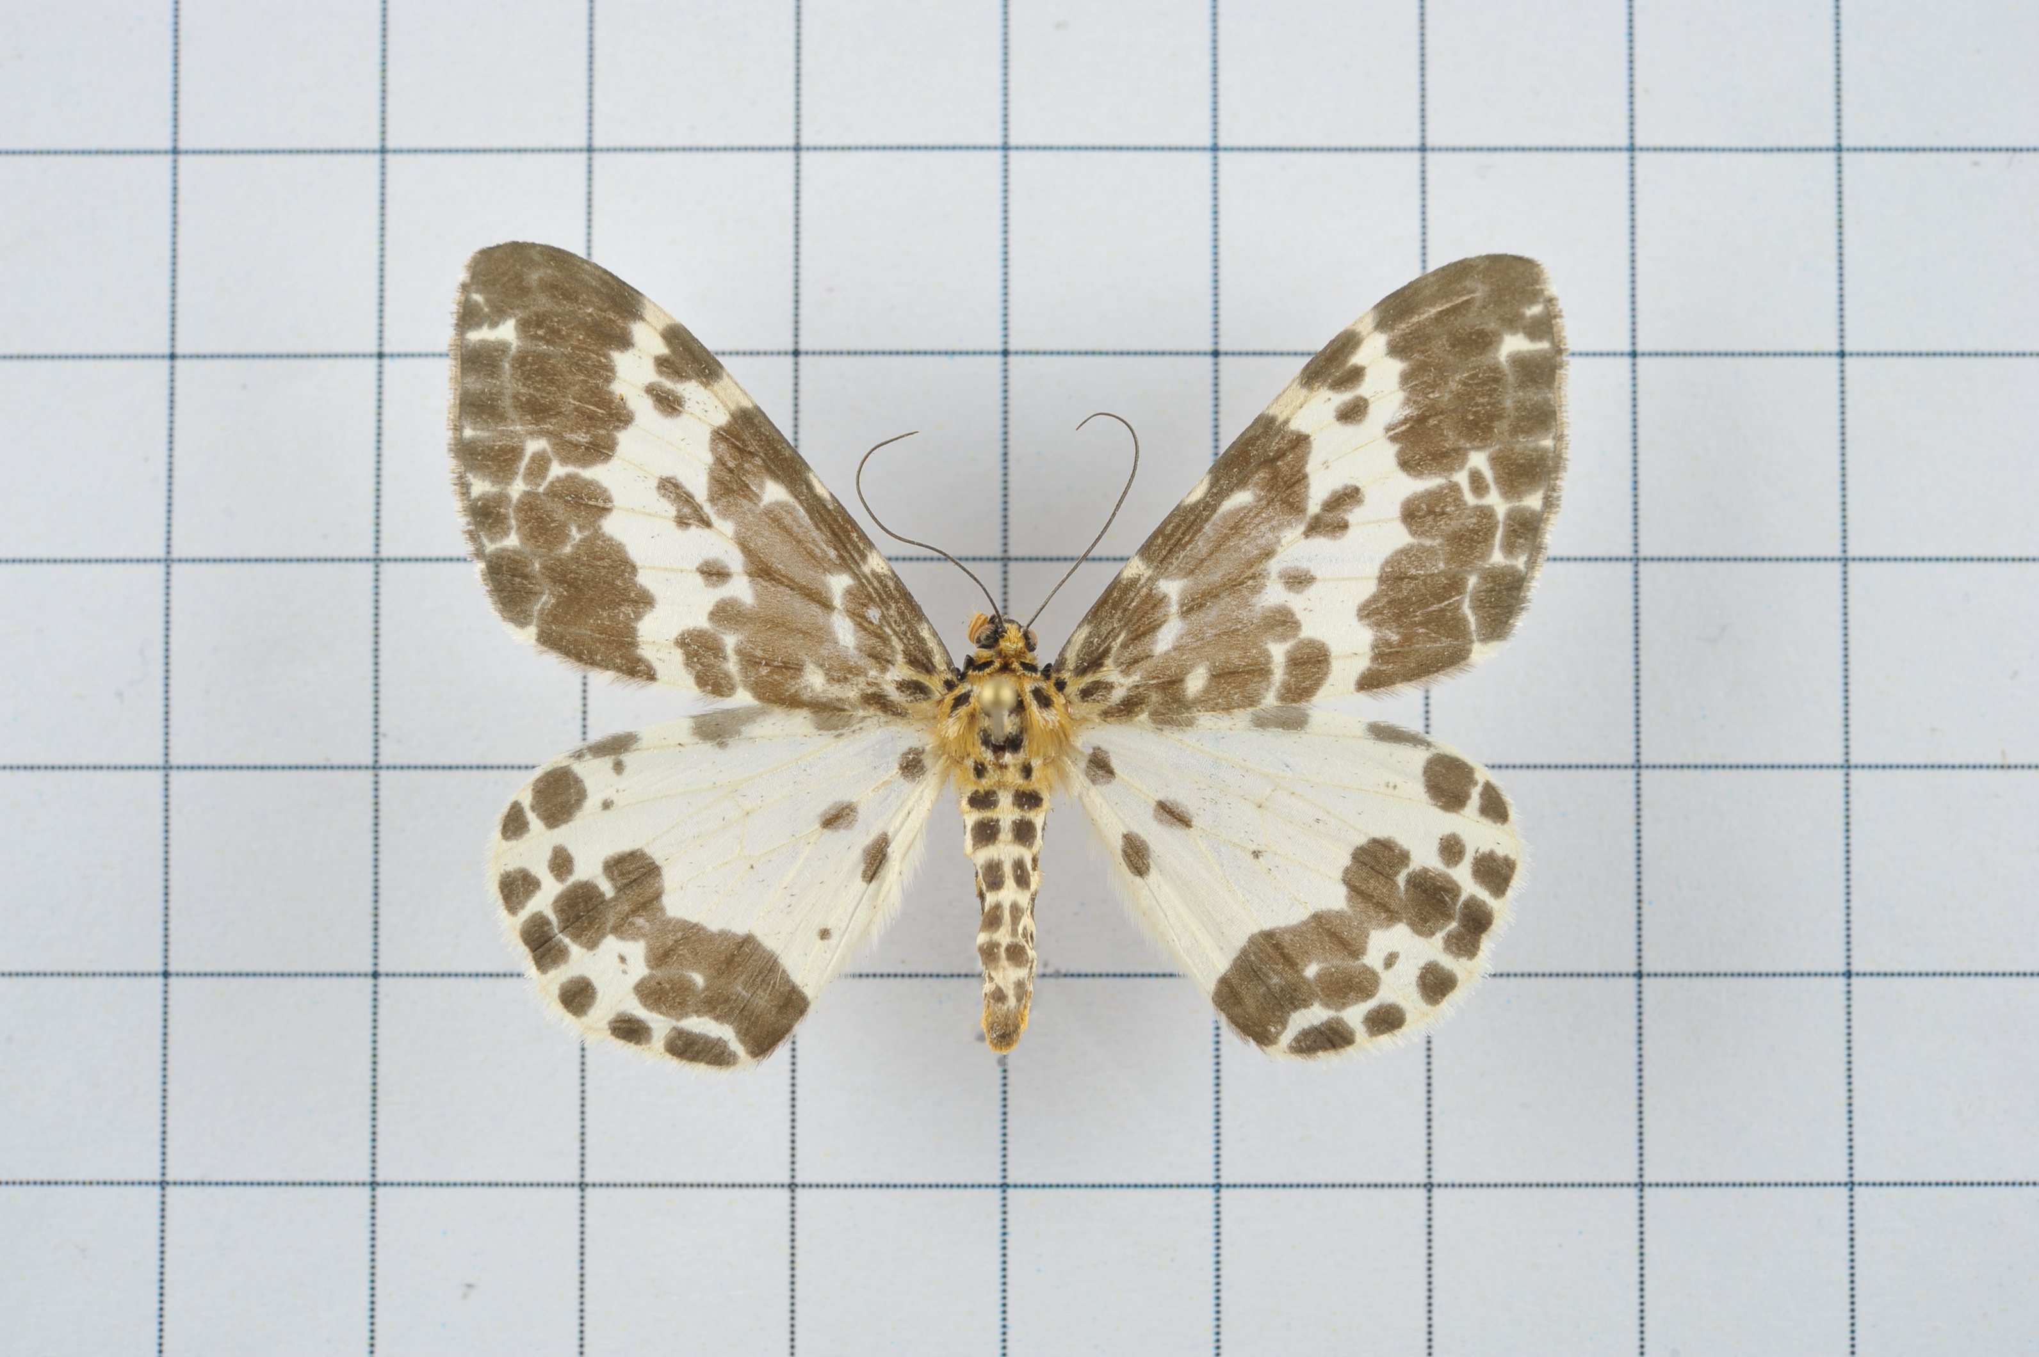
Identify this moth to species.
Pogonopygia pavida pavida
